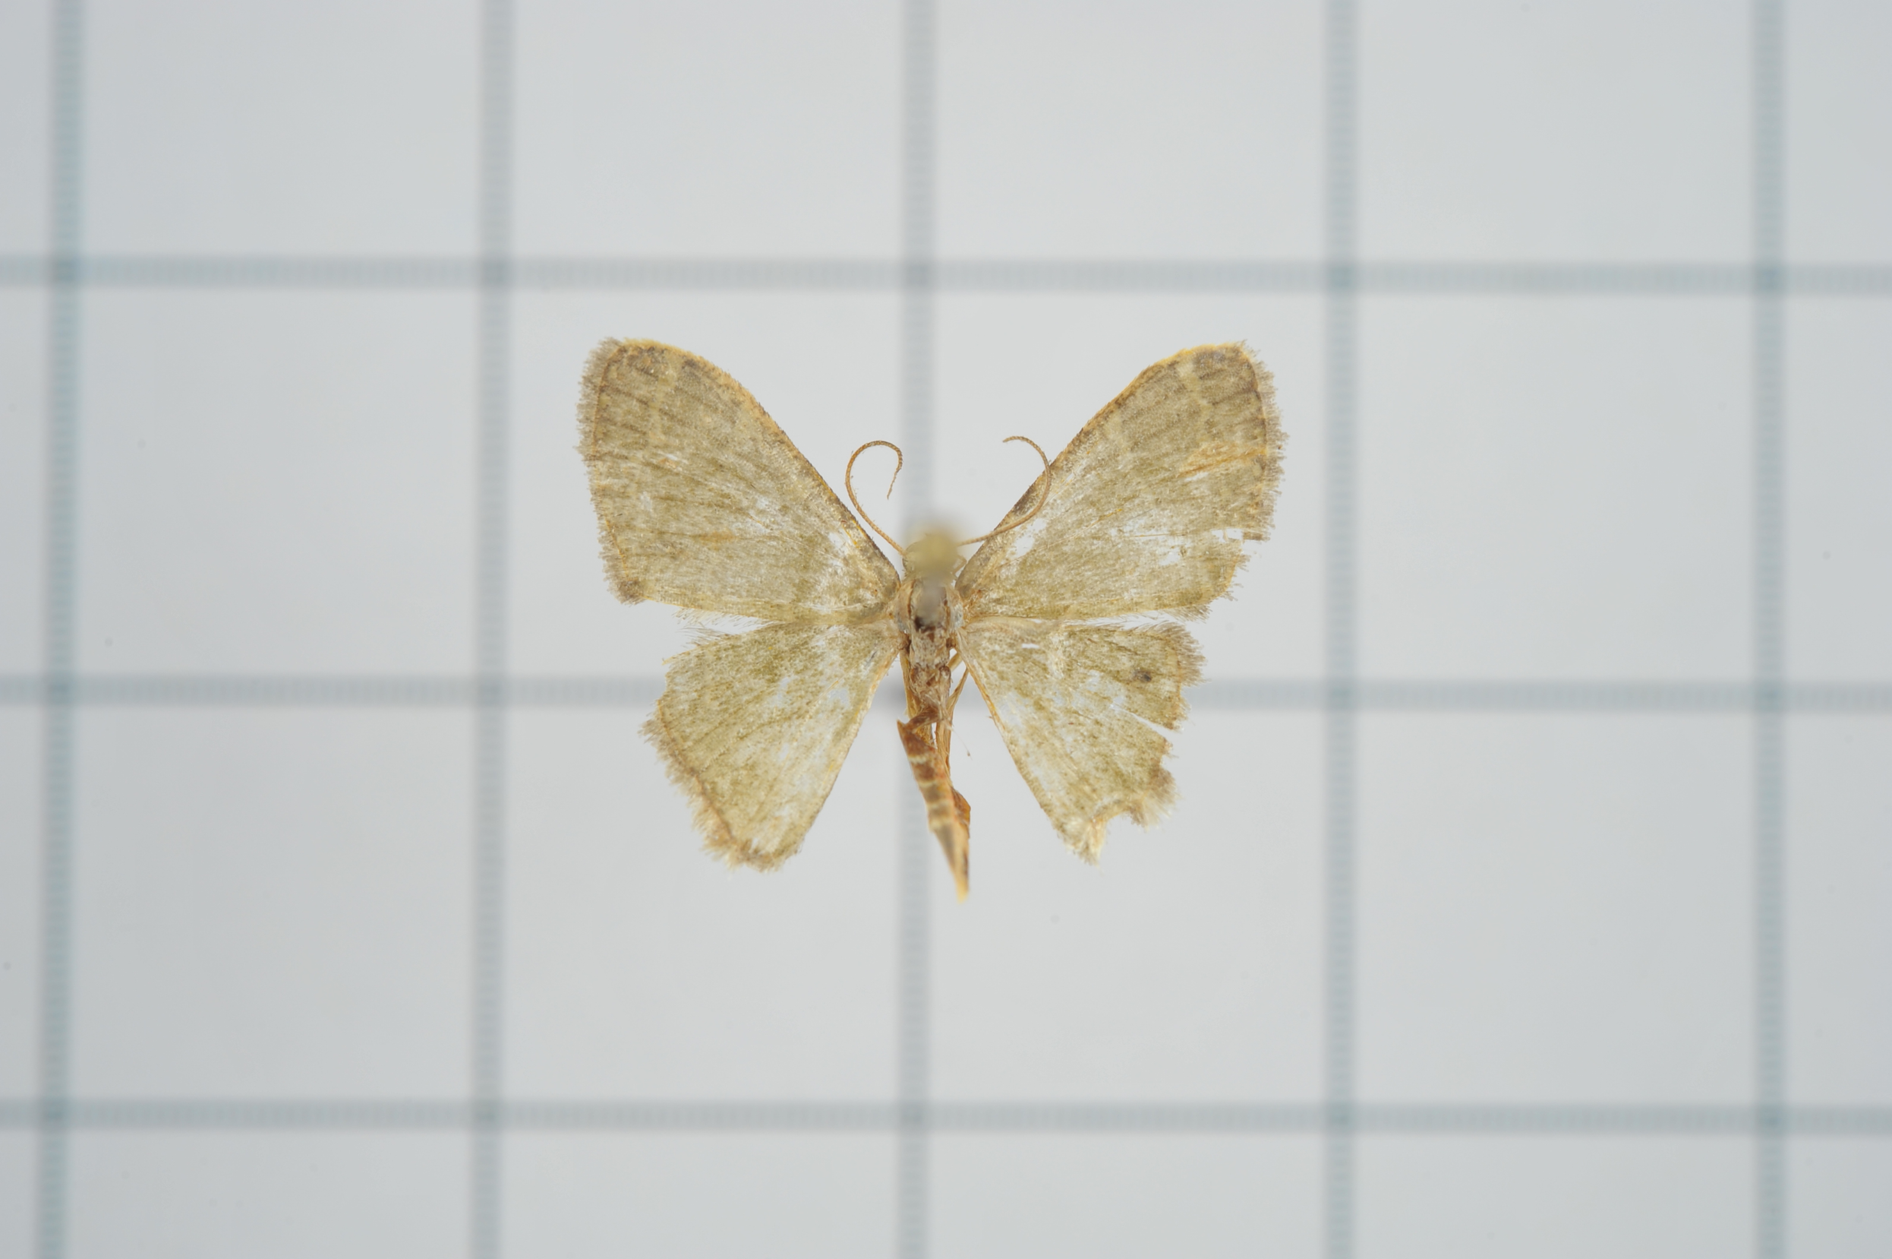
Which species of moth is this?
Lophophleps purpurea
